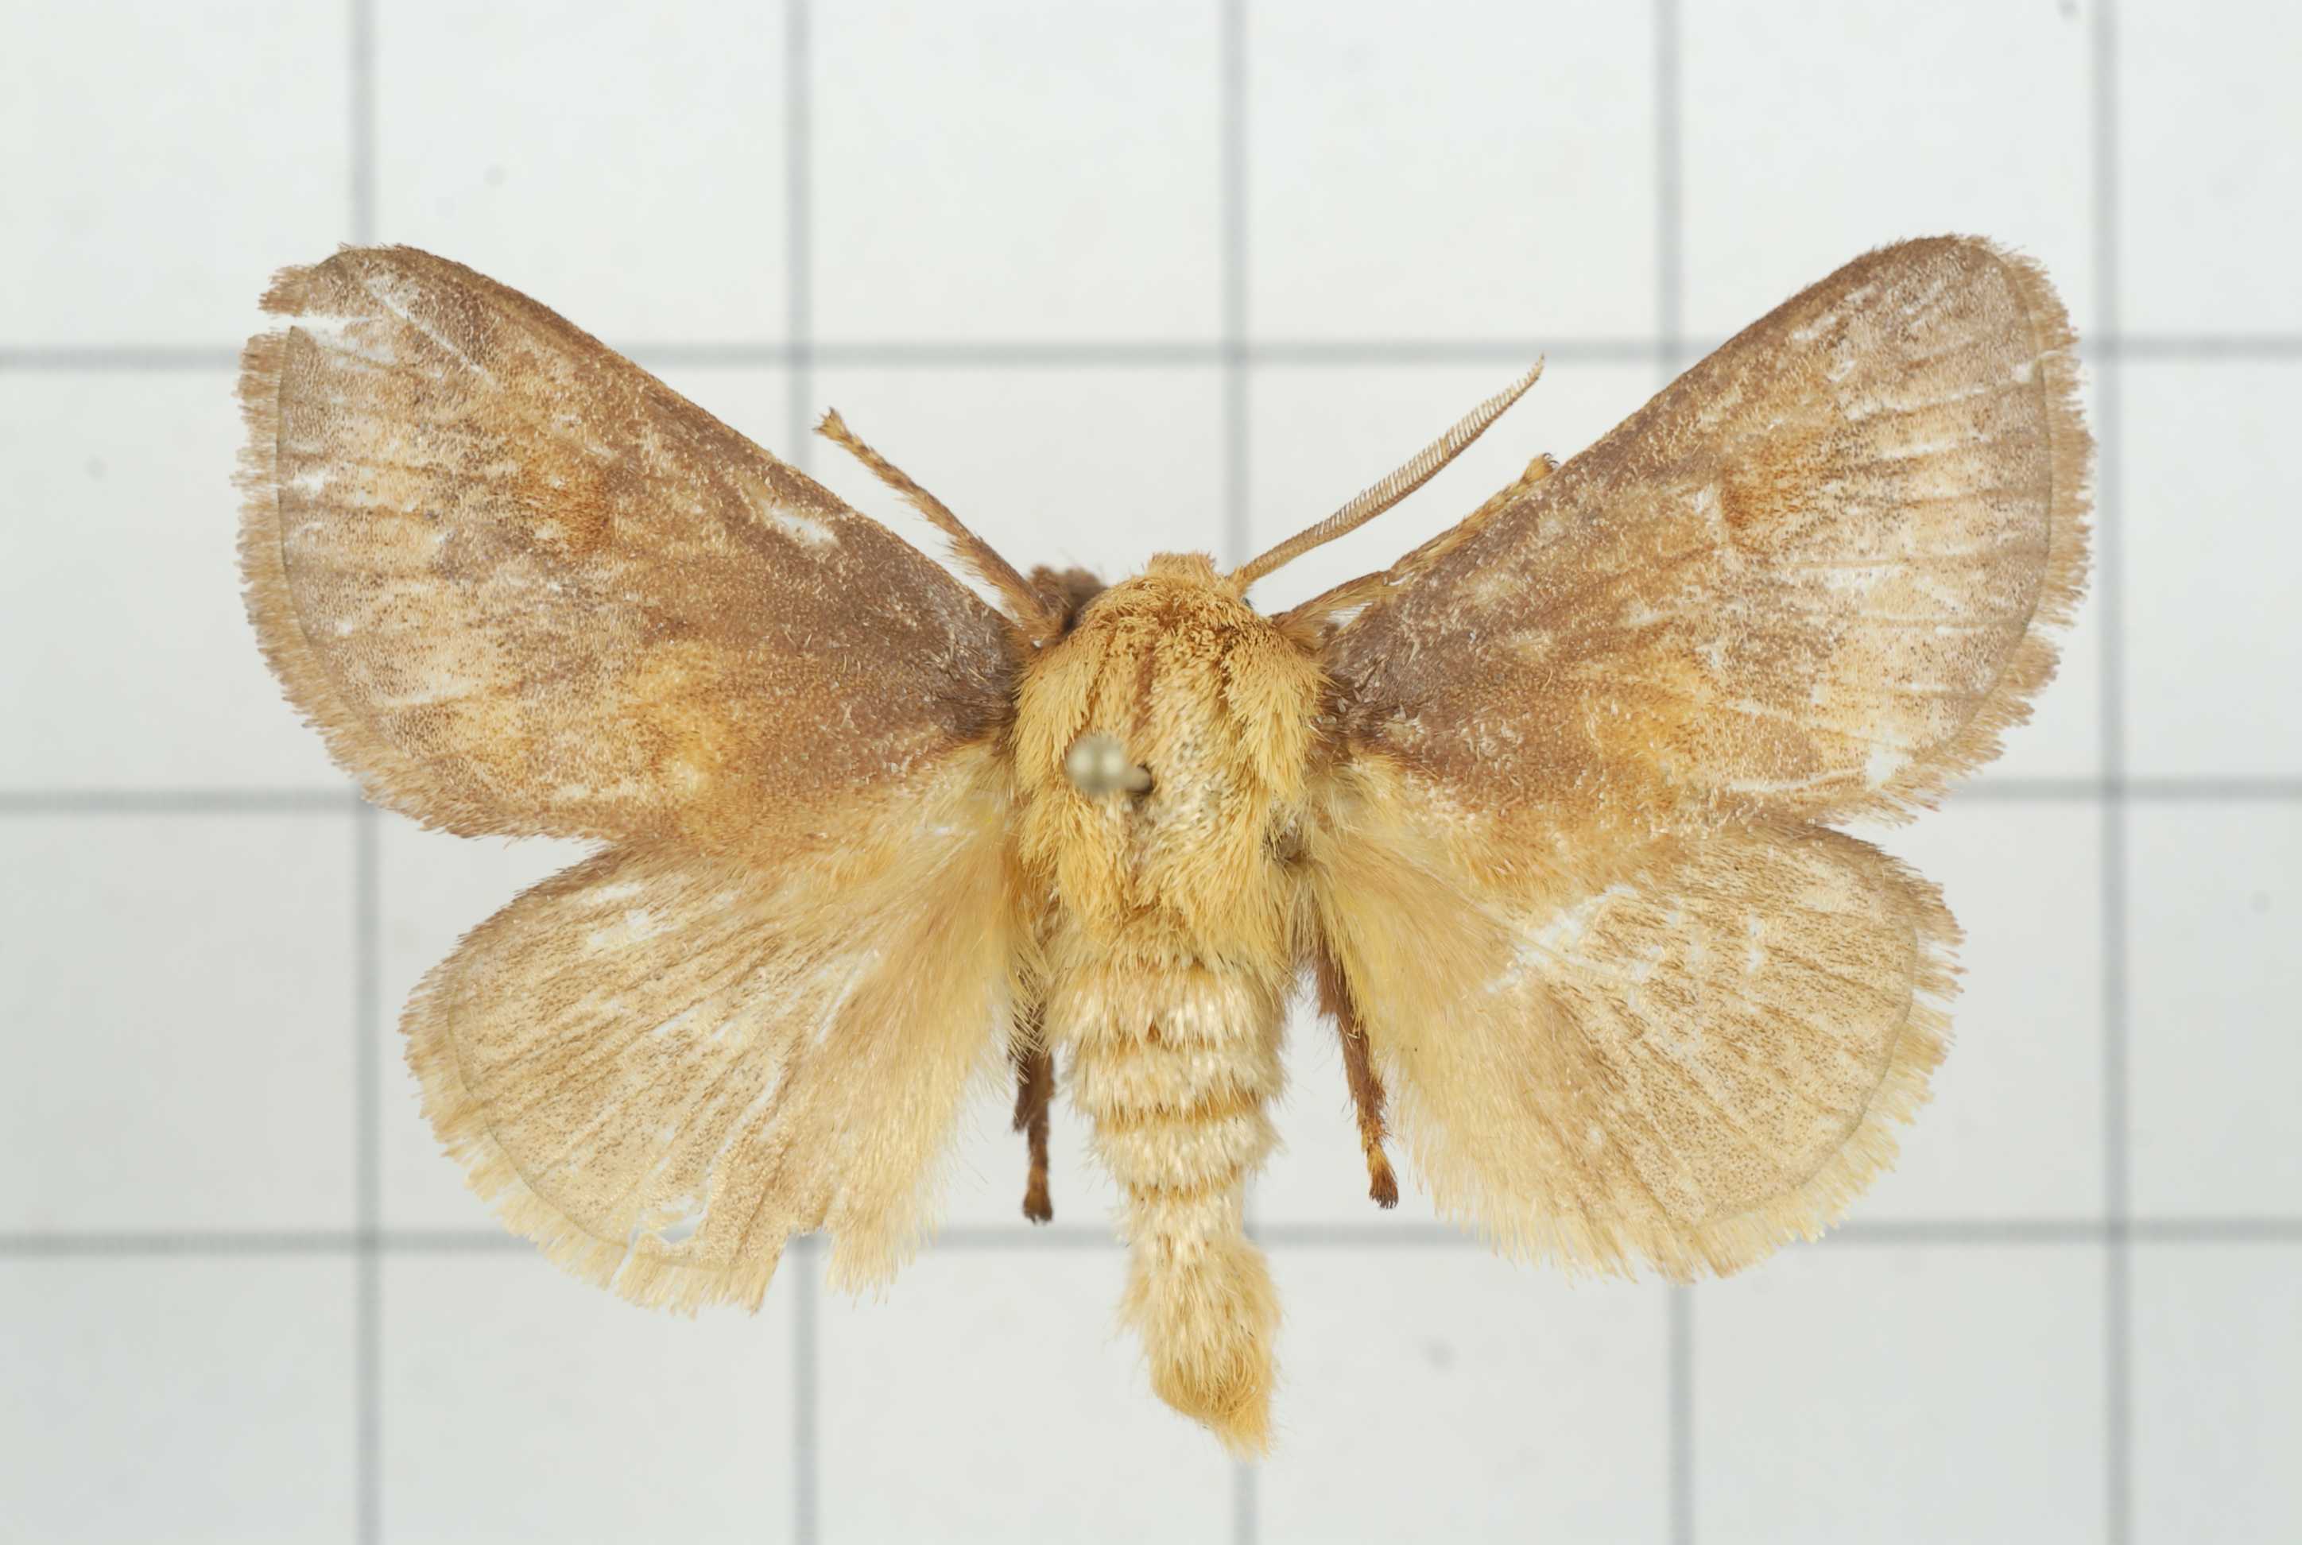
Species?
Narosoideus flavidorsalis
